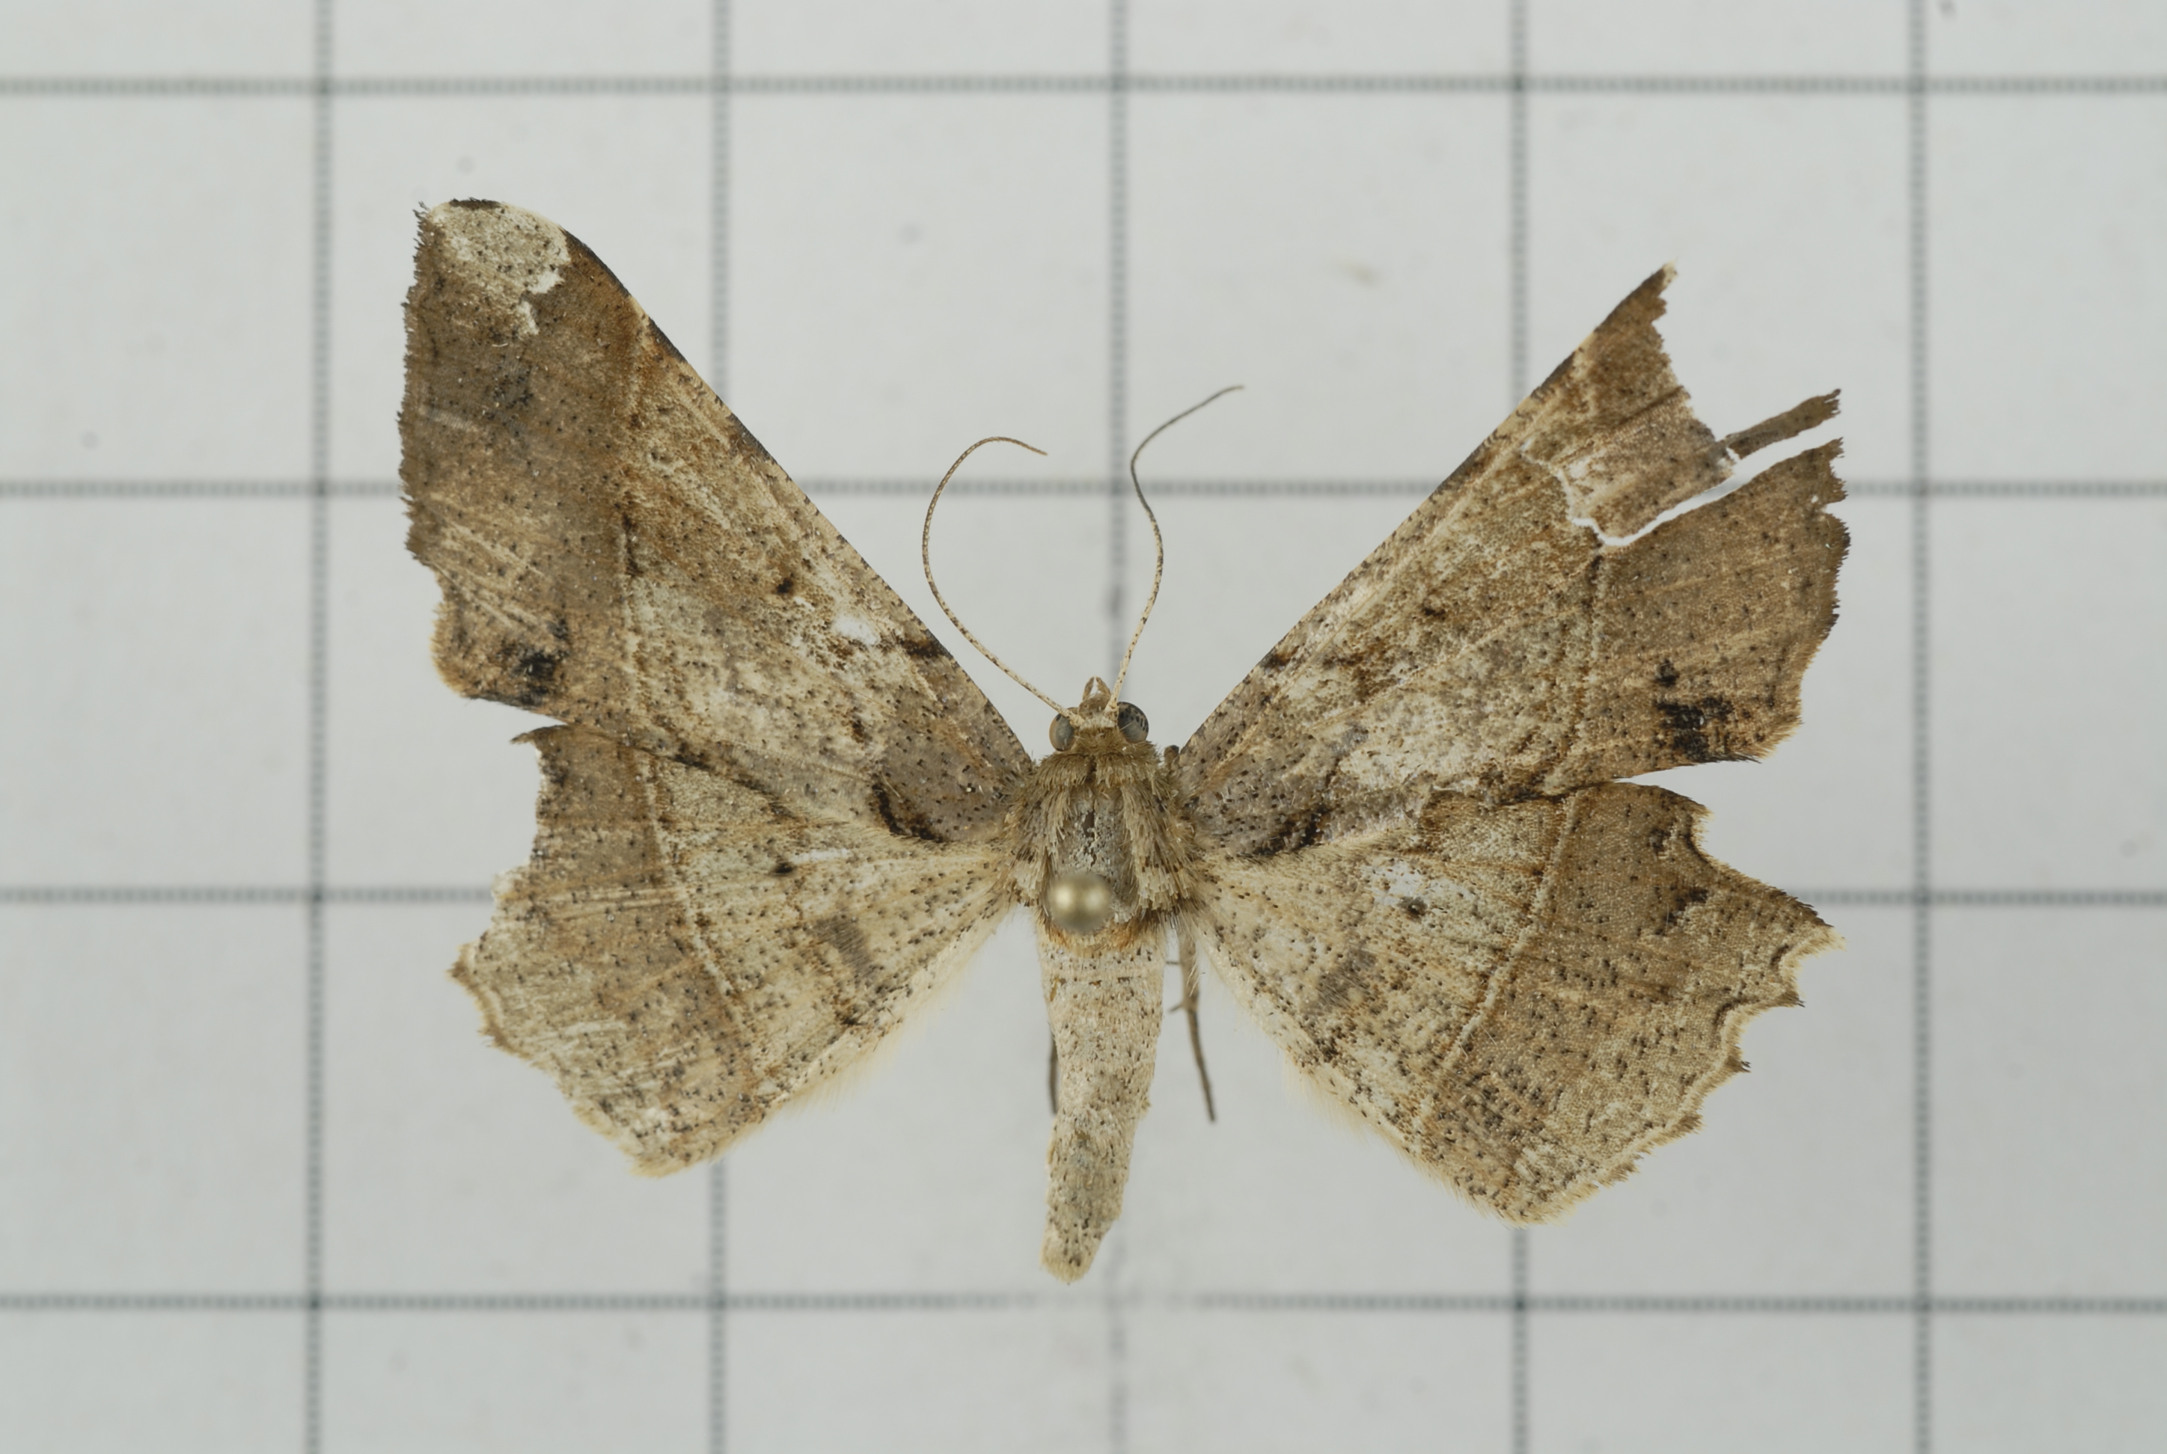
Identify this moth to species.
Krananda latimarginaria
